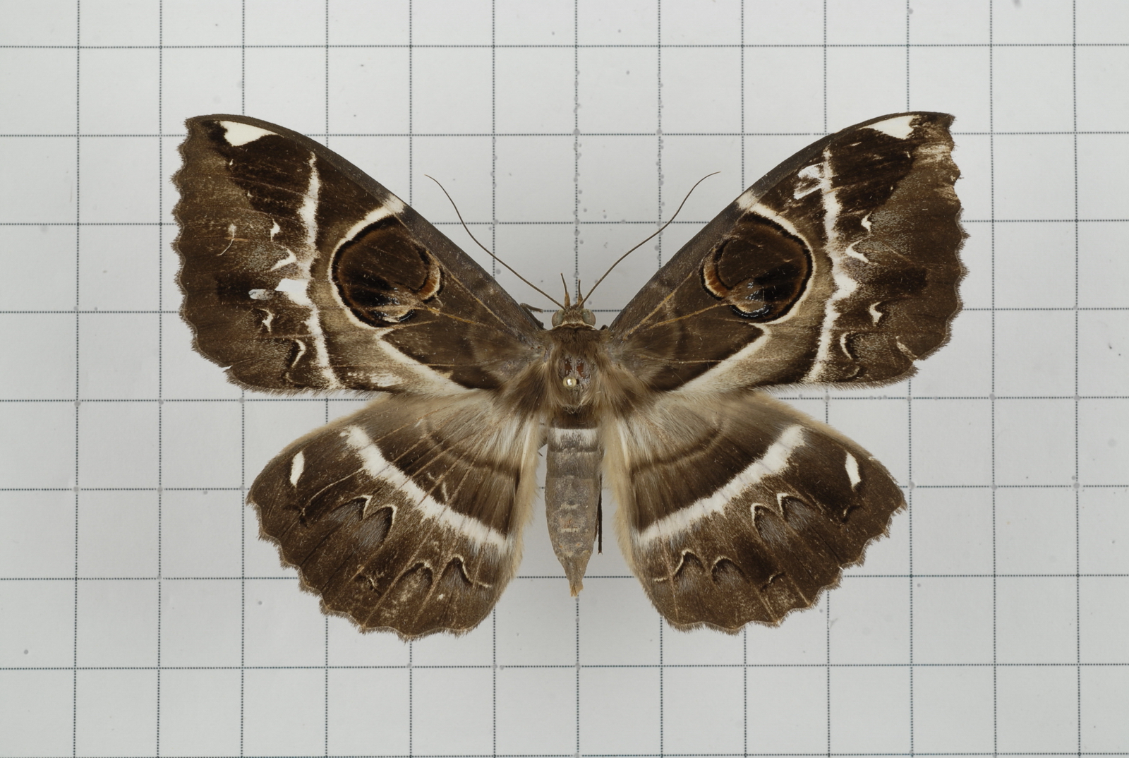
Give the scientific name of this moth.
Erebus ephesperis
